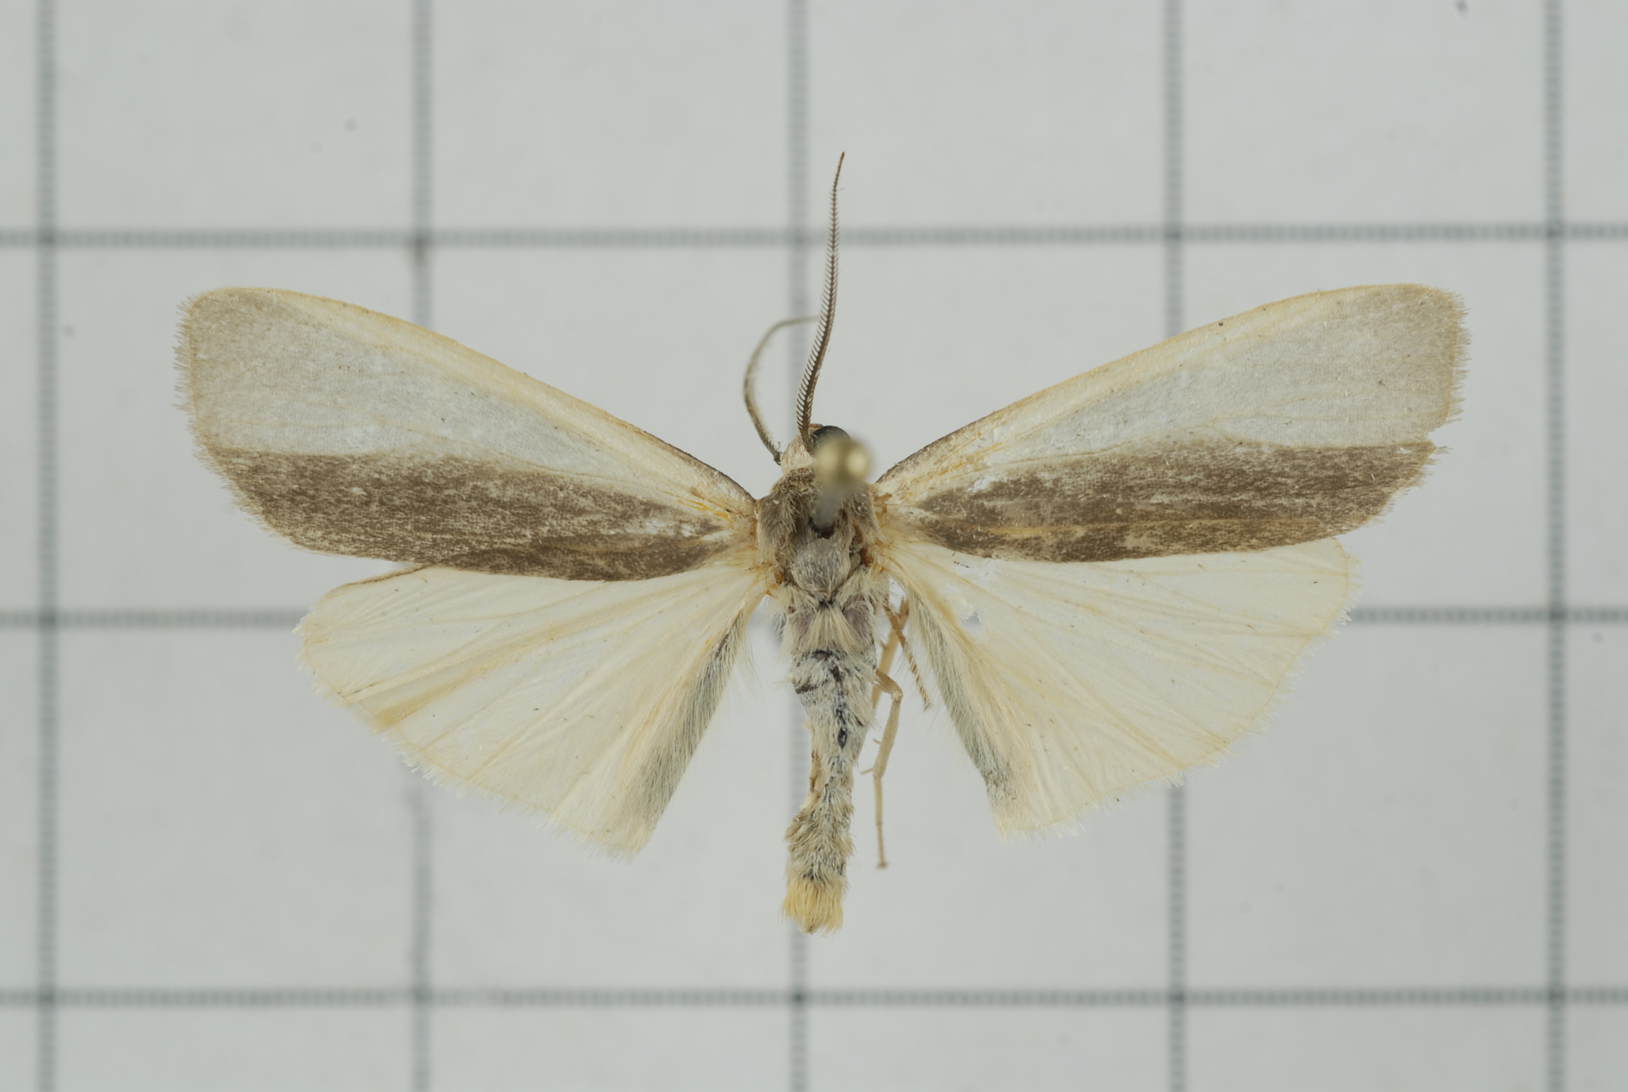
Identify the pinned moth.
Hesudra divisa
